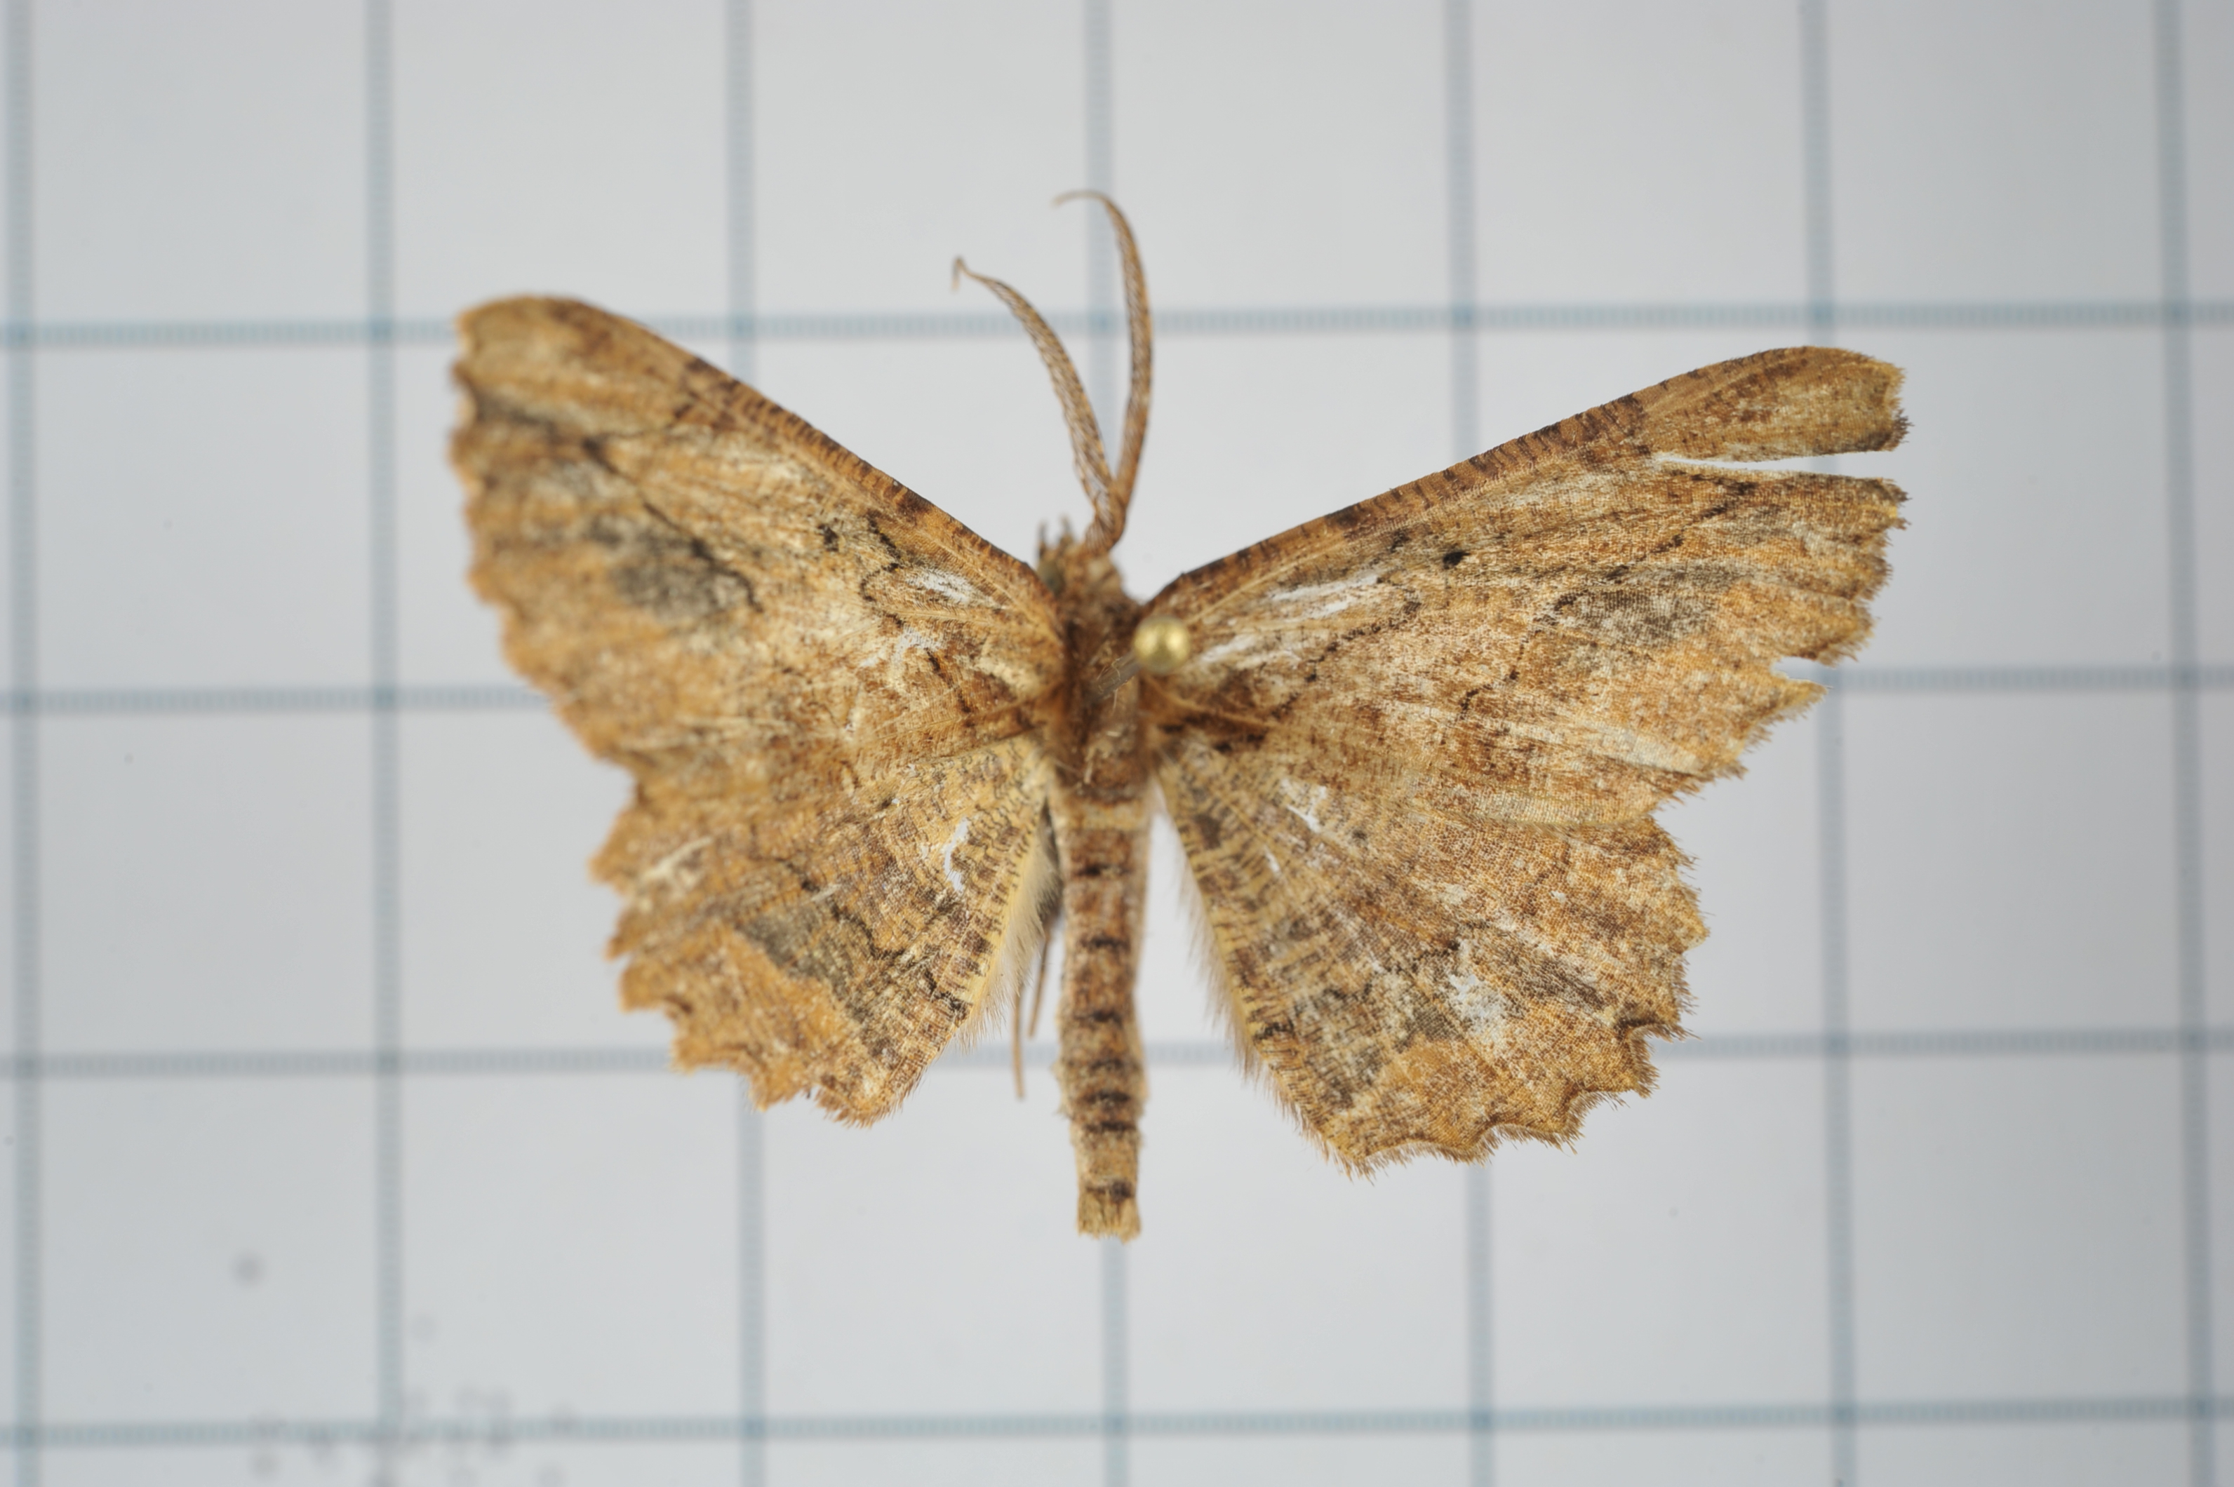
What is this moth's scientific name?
Menophra nakajimai
